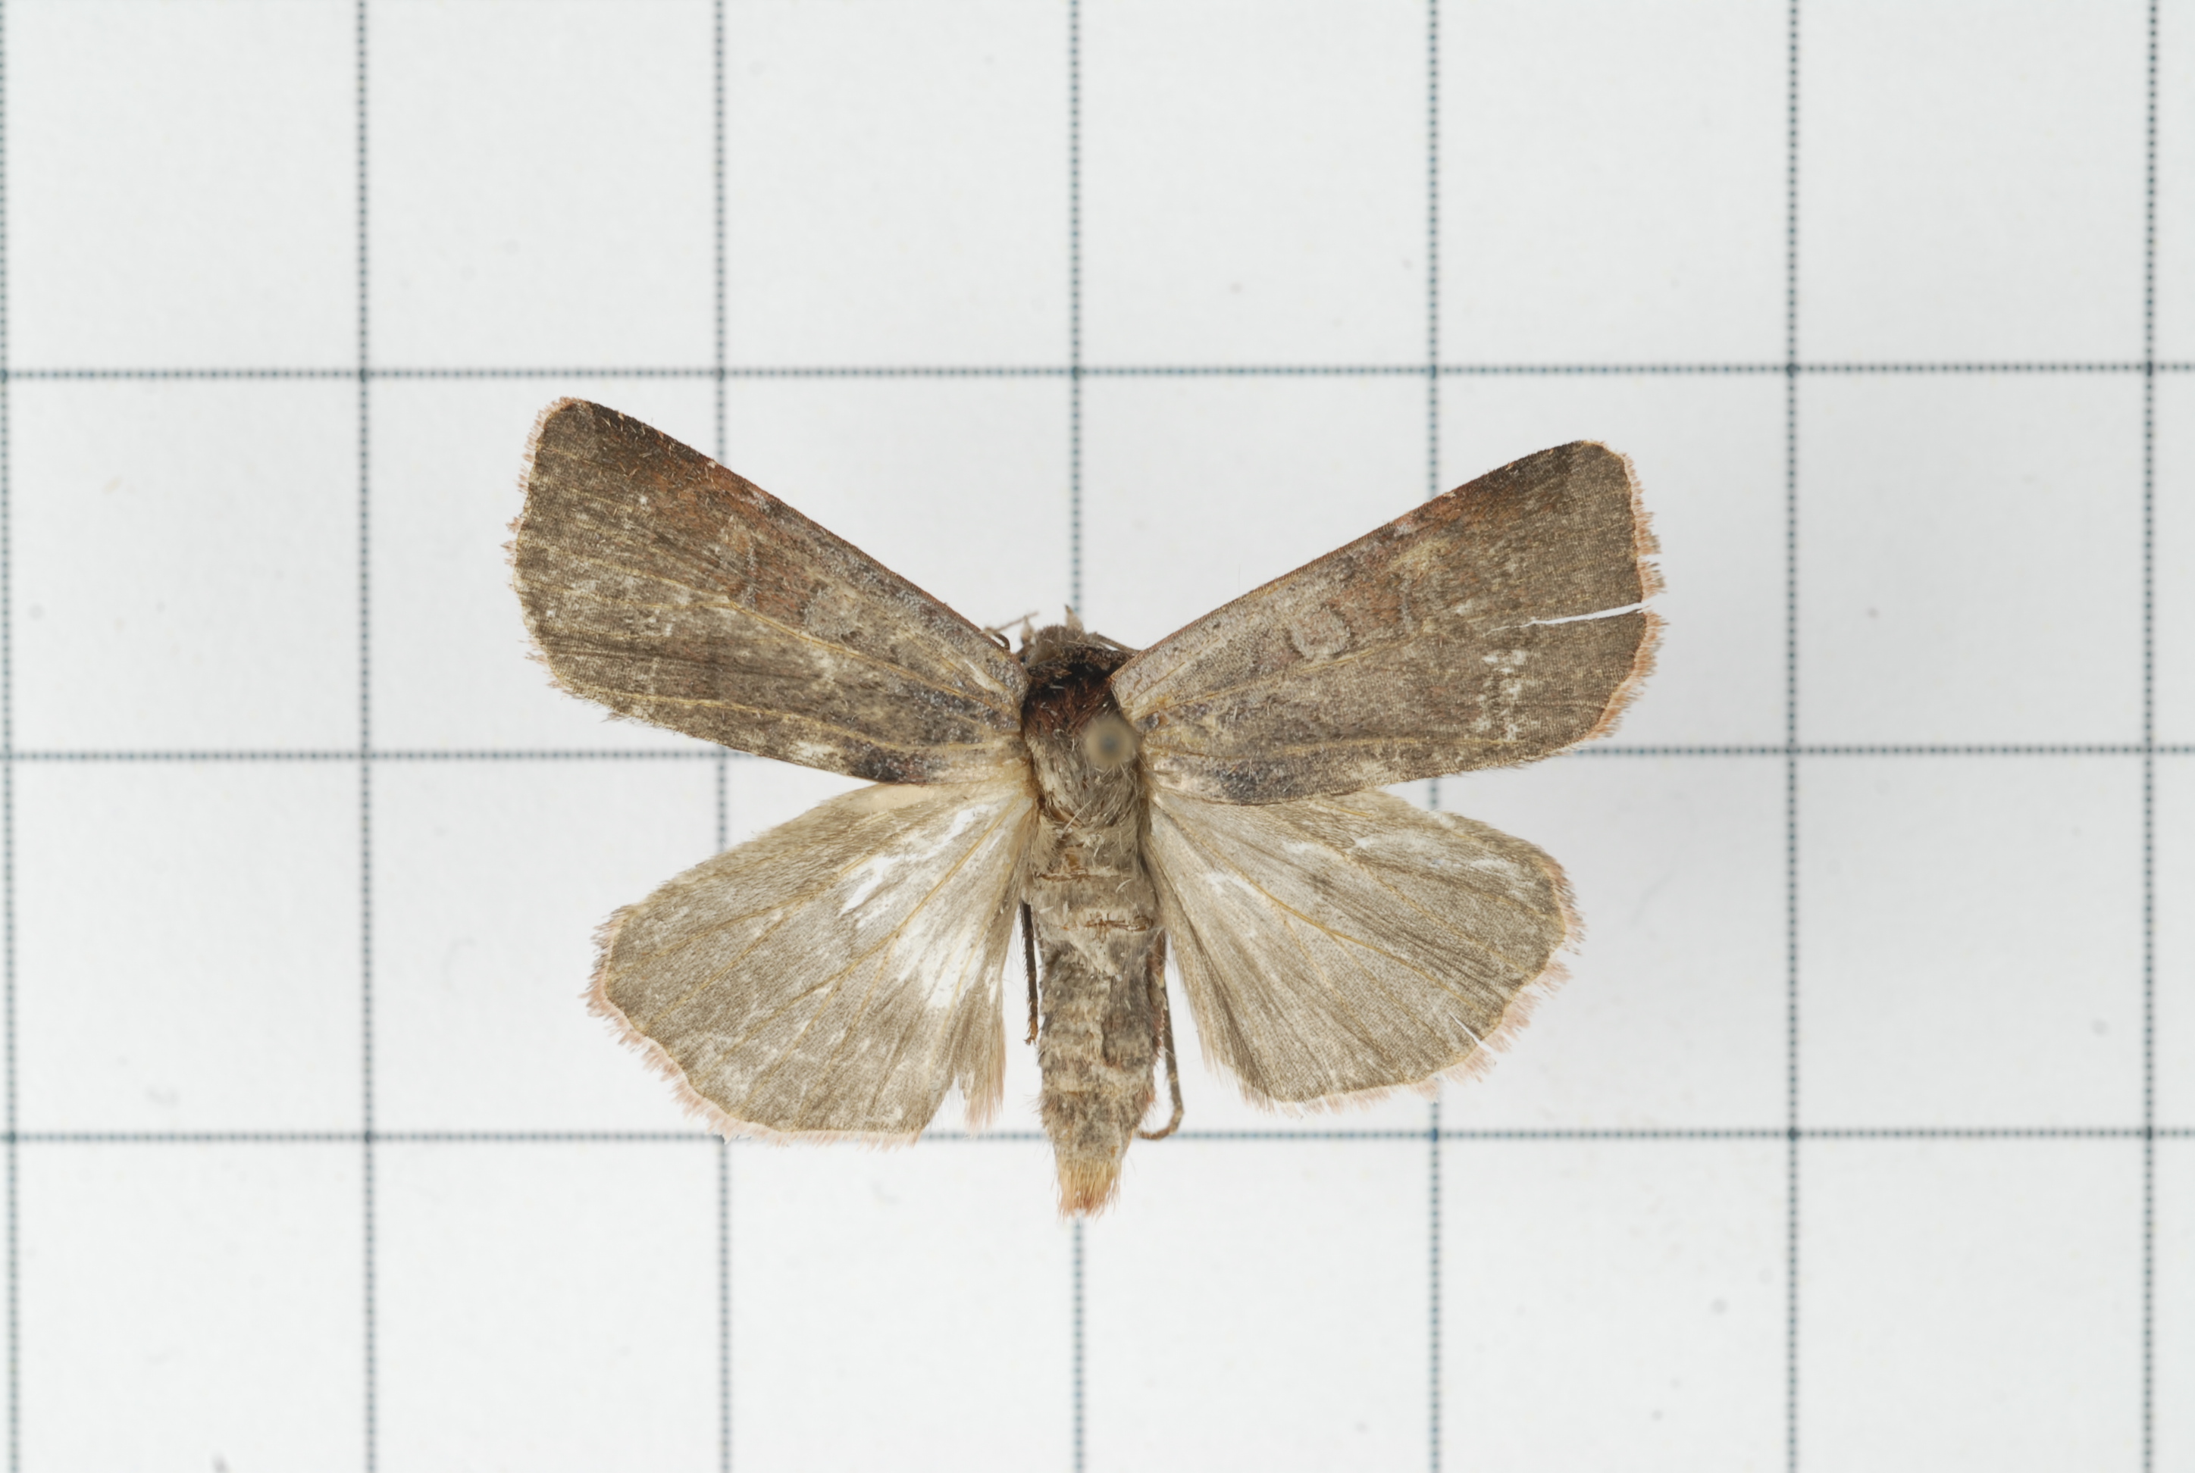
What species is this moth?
Diarsia canescens
